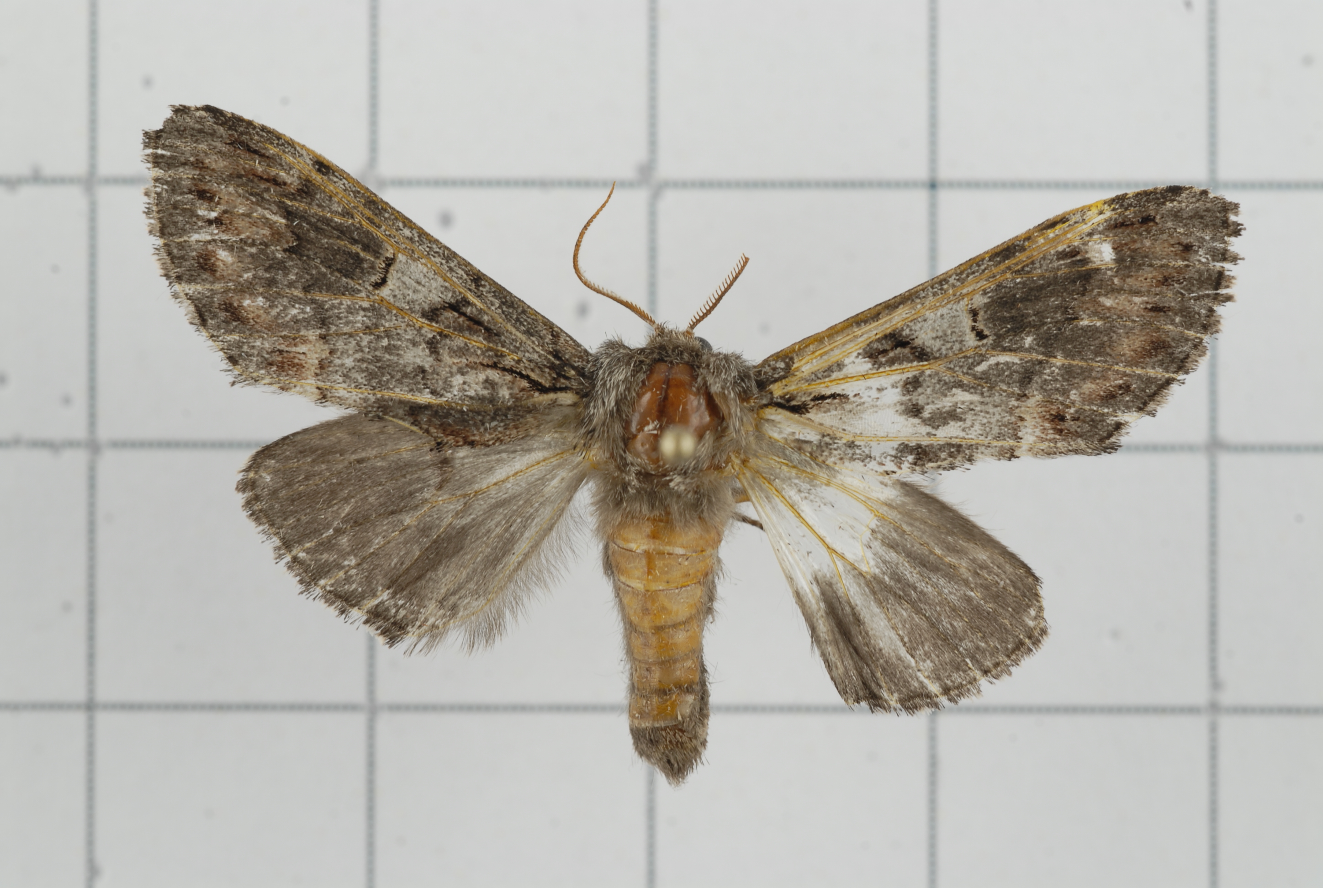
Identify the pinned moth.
Notodonta griseotincta
